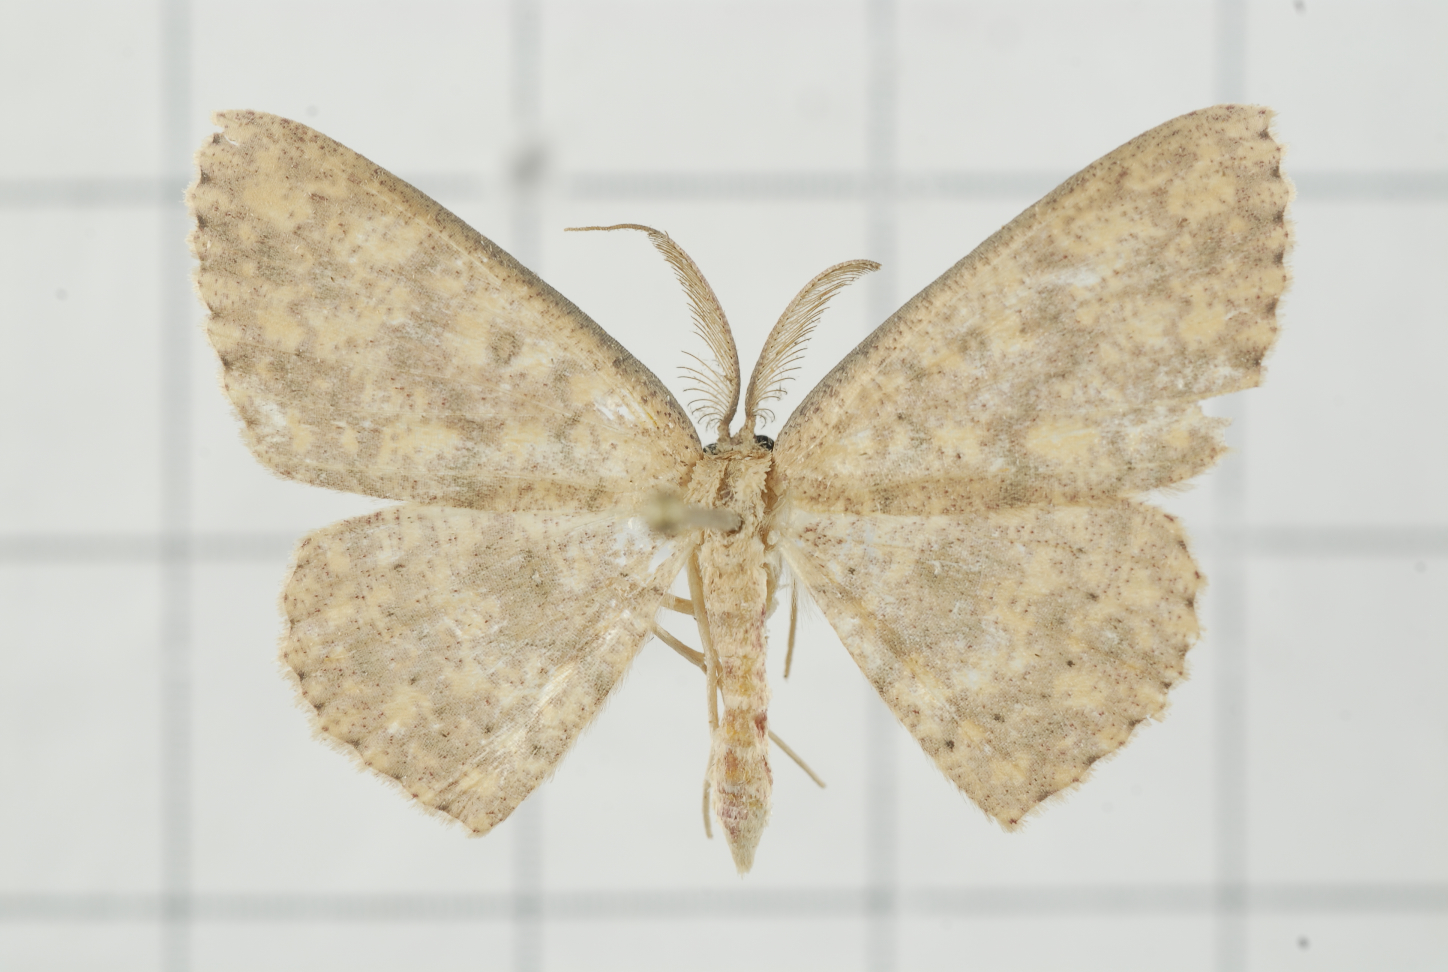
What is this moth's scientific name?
Perixera sarawackaria
